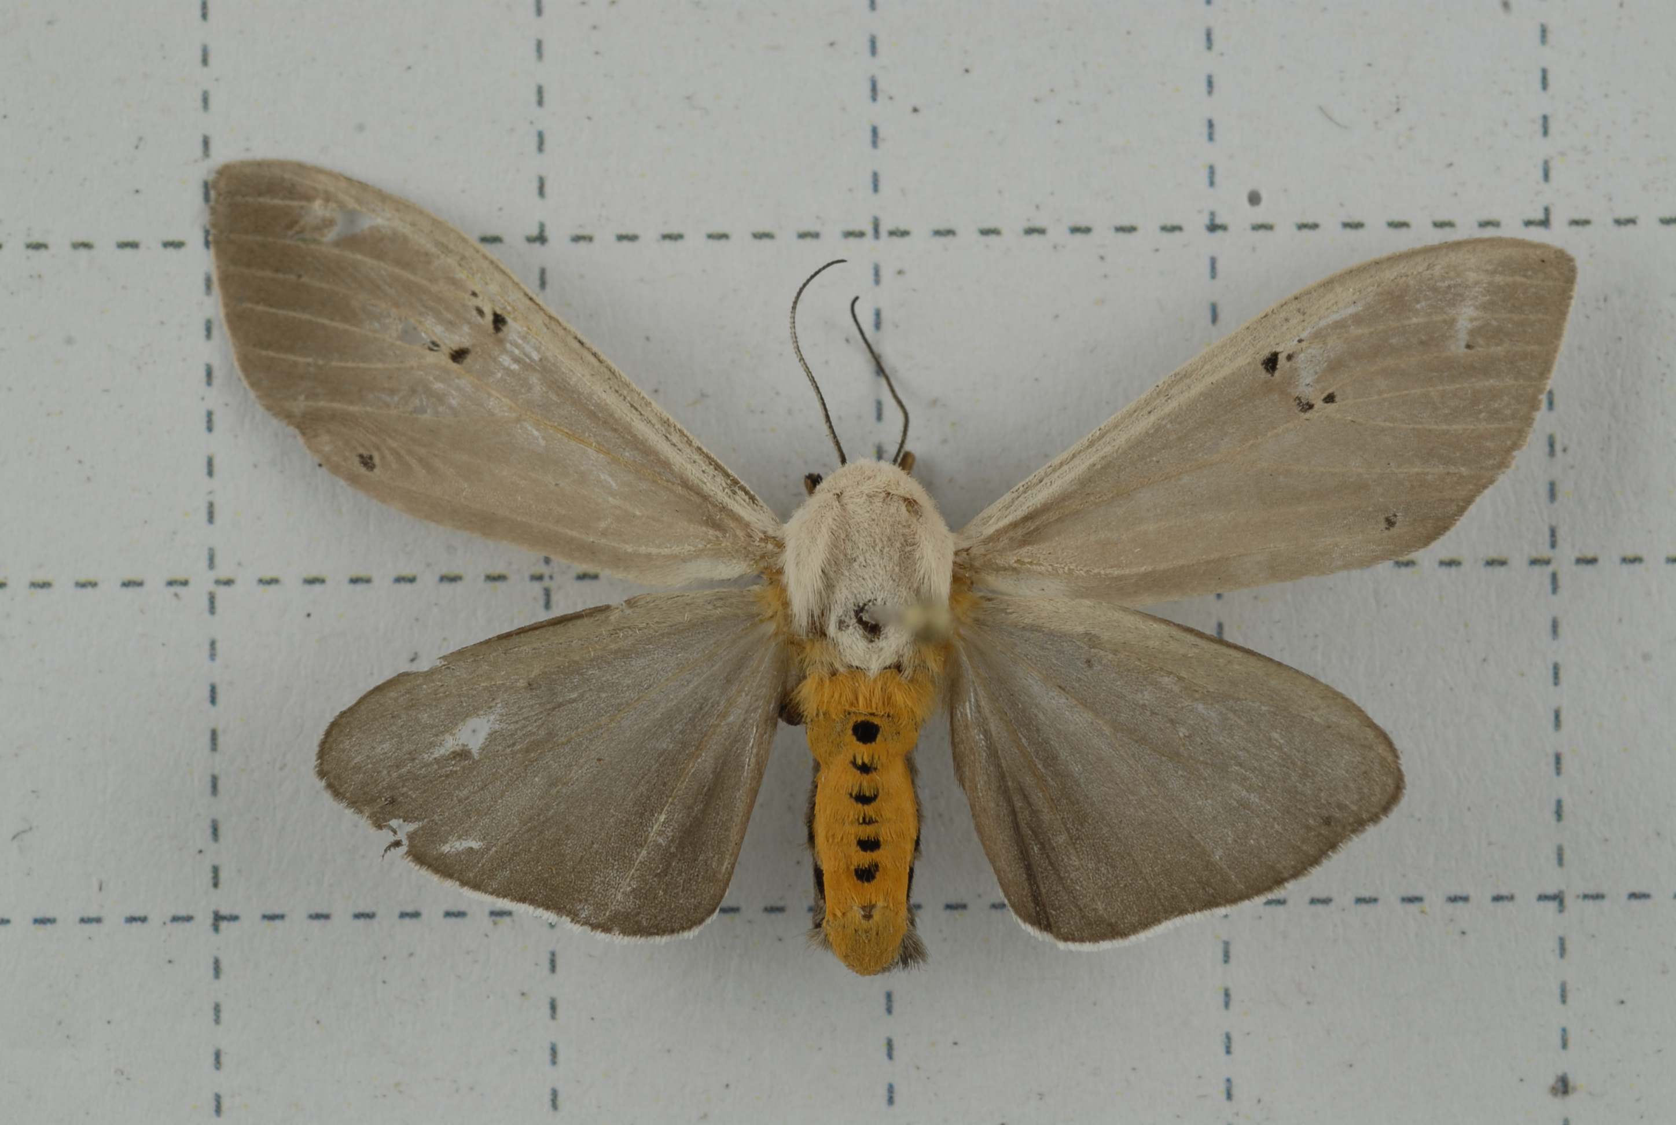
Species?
Creatonotos transiens koni
